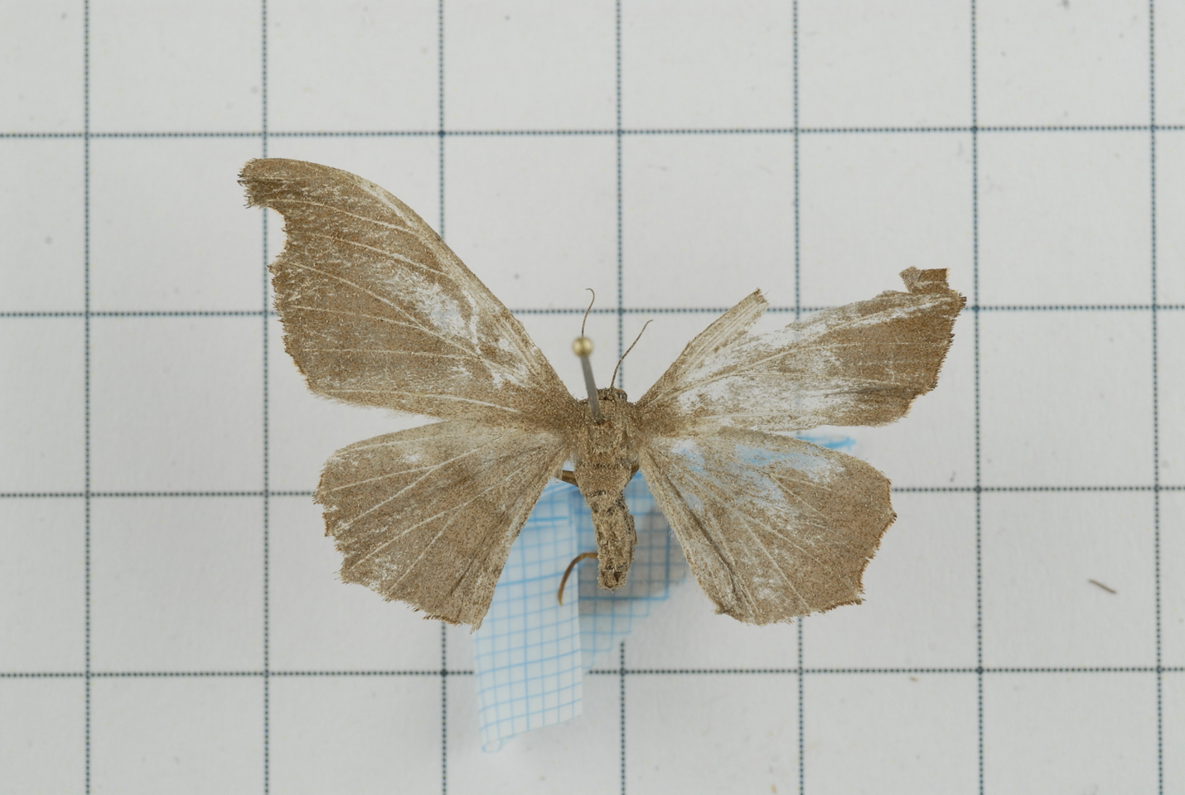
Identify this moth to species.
Hyposidra talaca talaca
